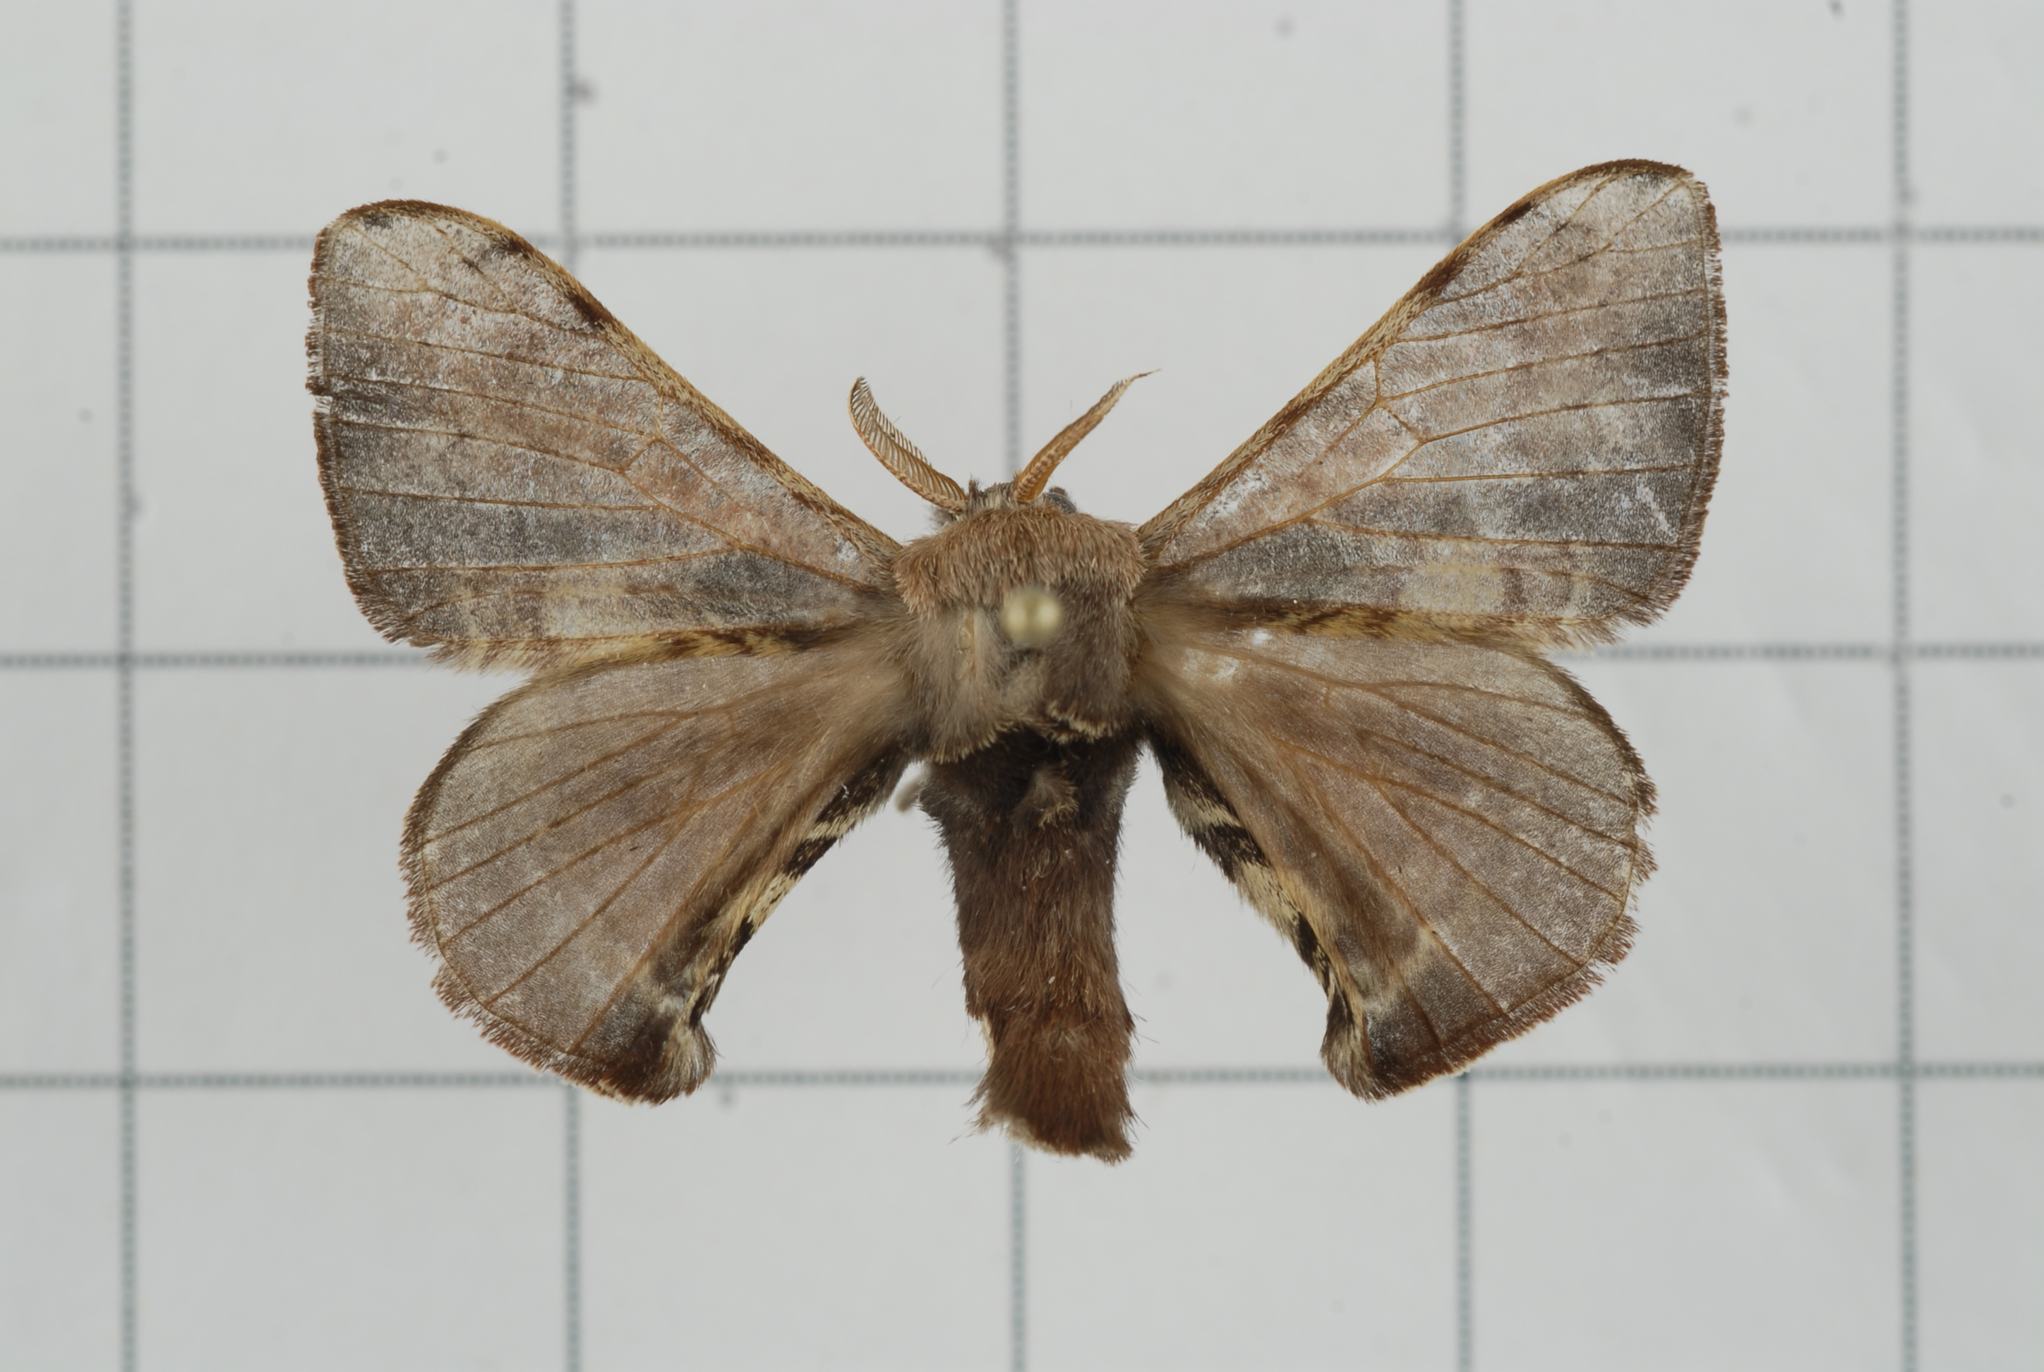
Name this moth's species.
Triuncina brunnea
